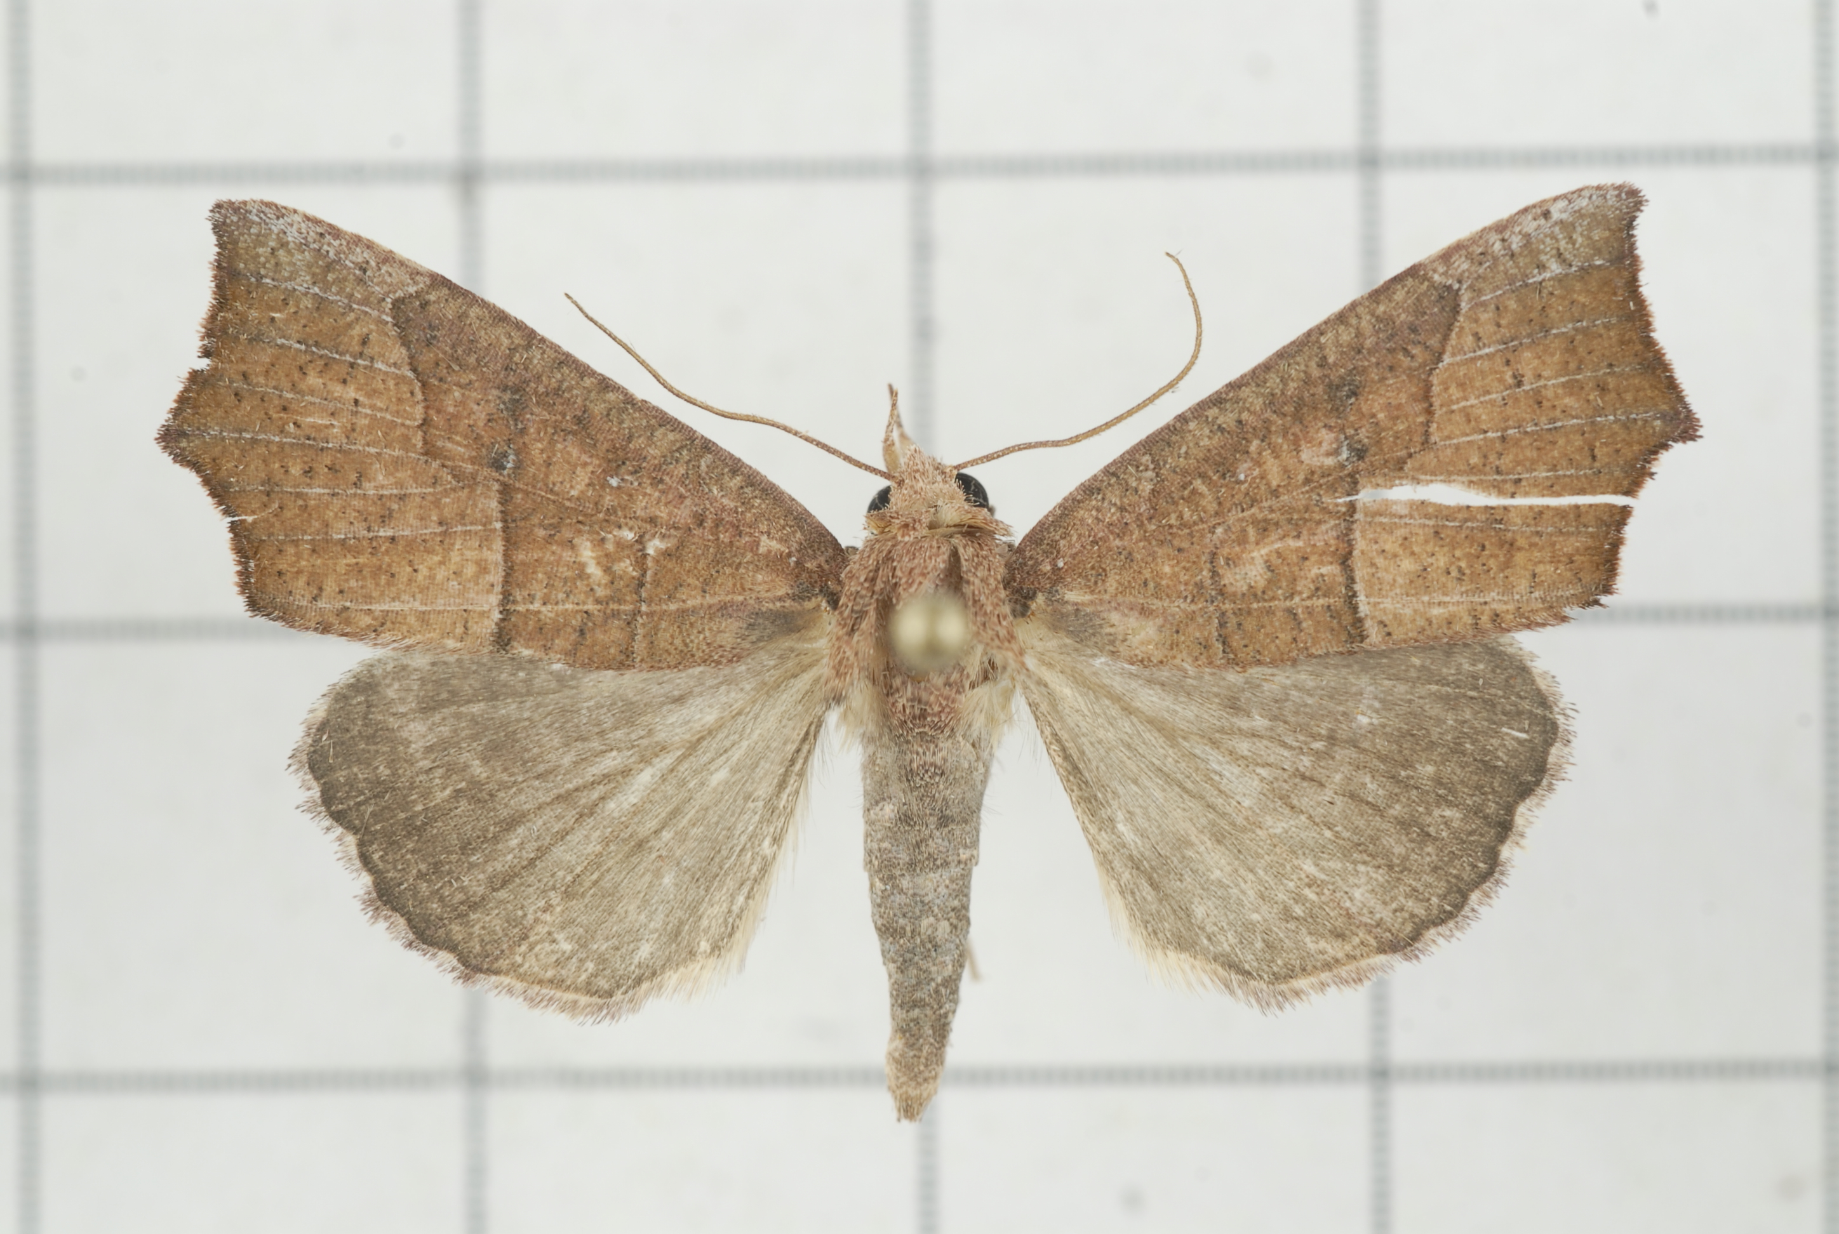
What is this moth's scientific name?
Gonitis mesogona
